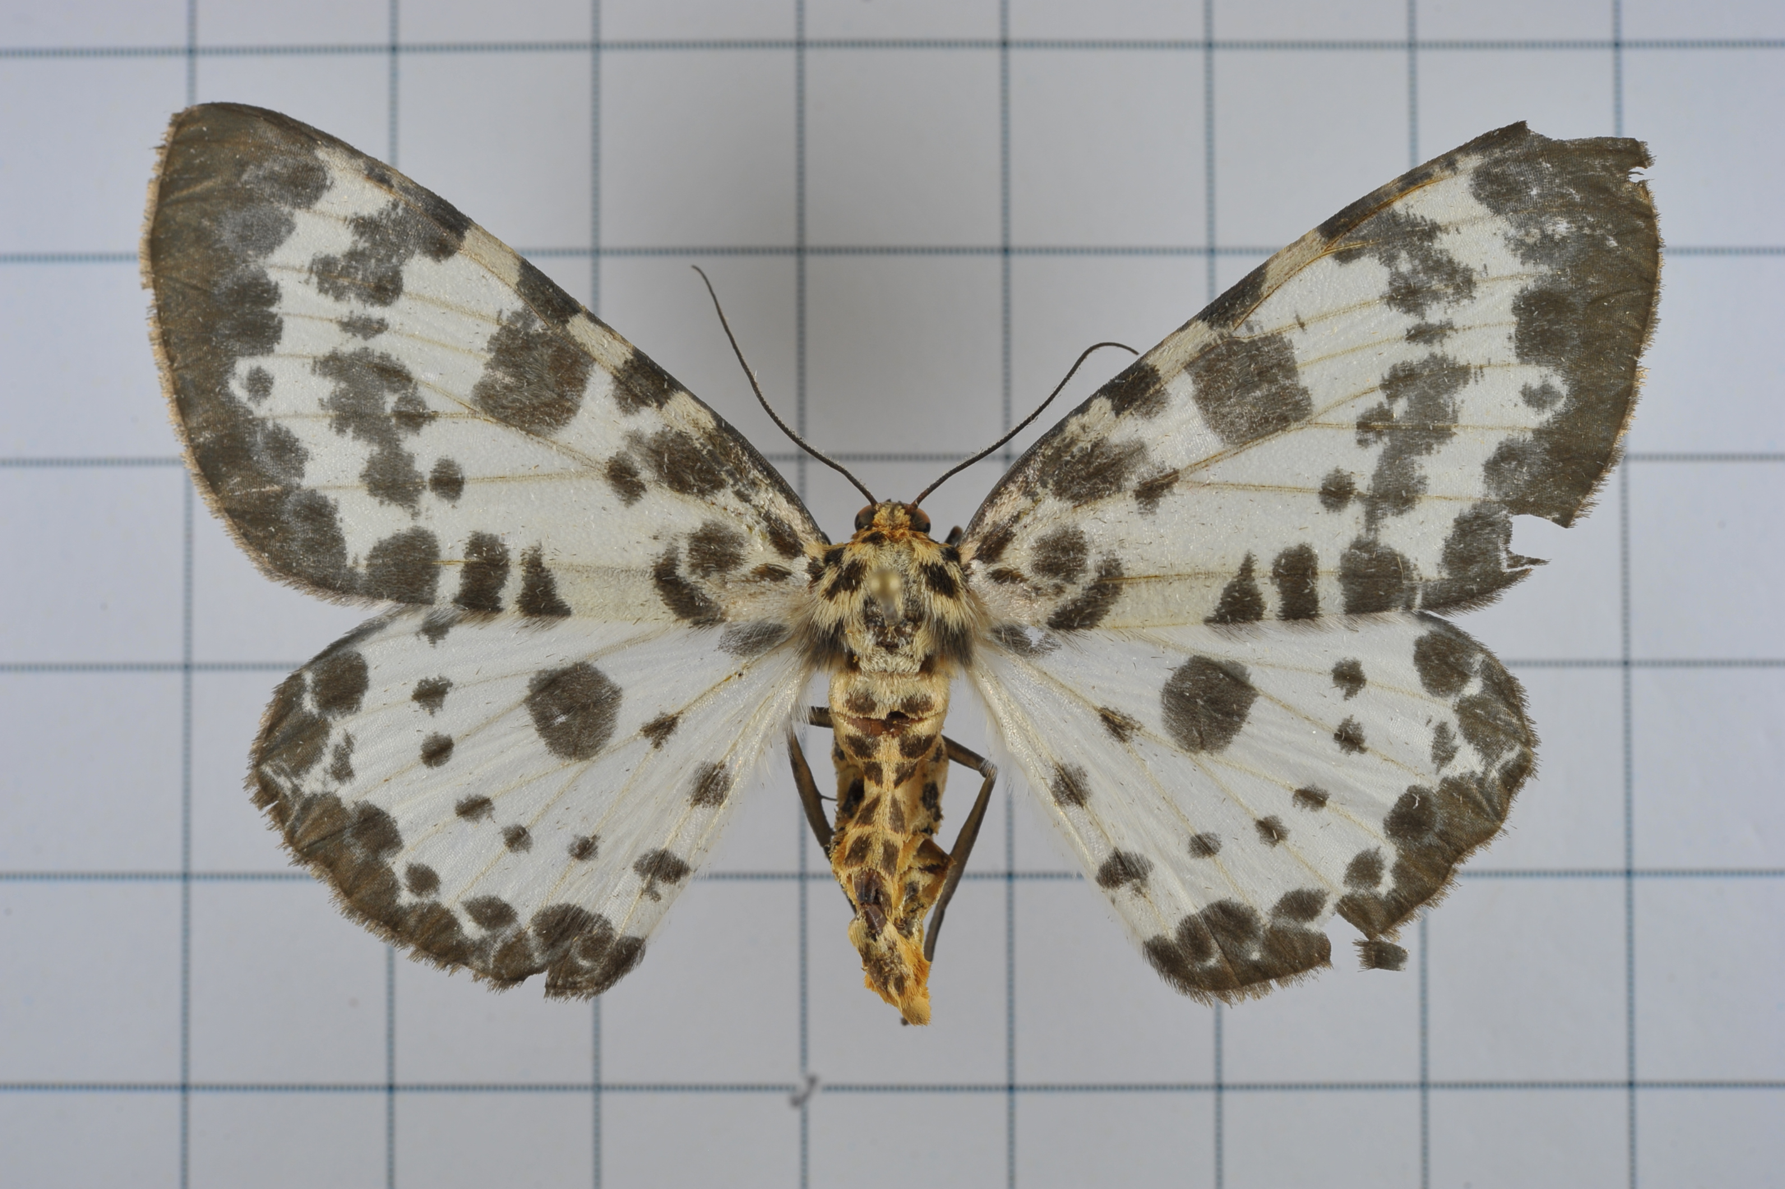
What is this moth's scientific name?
Parapercnia giraffata
